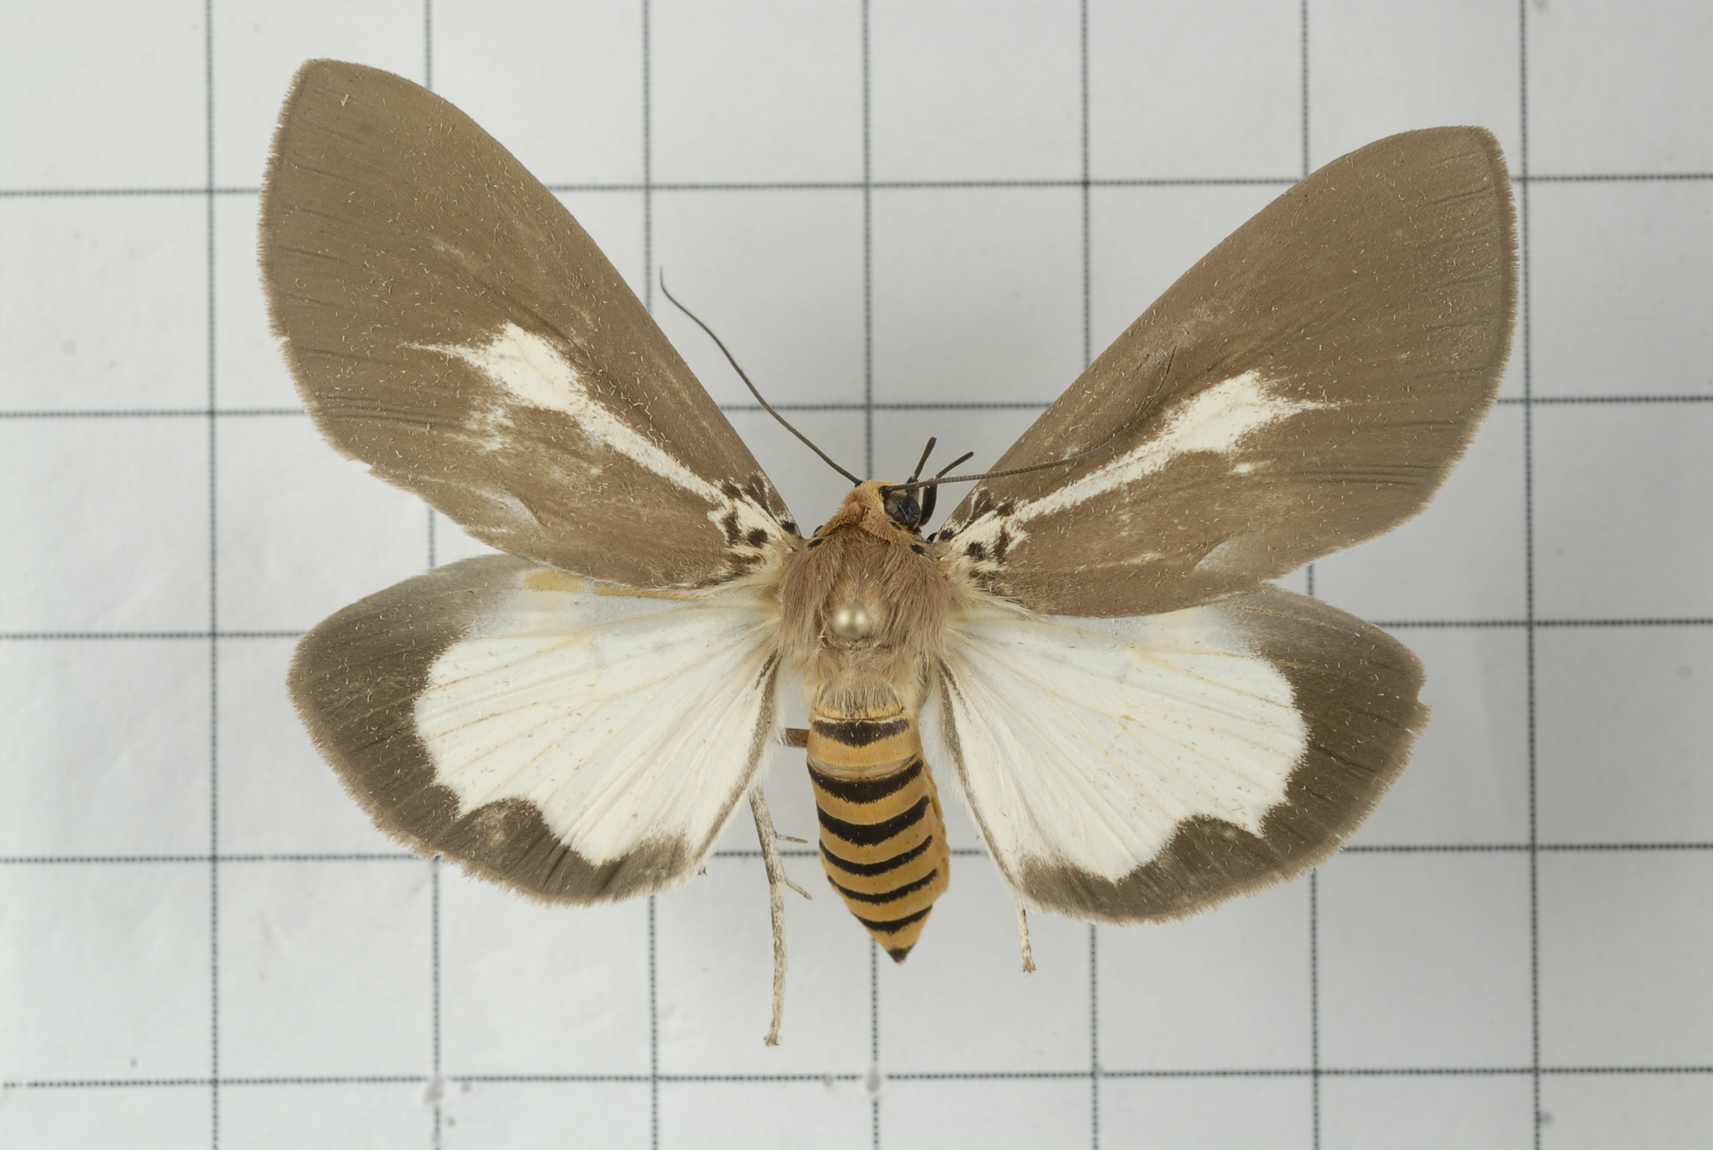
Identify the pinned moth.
Asota heliconia zebrina
